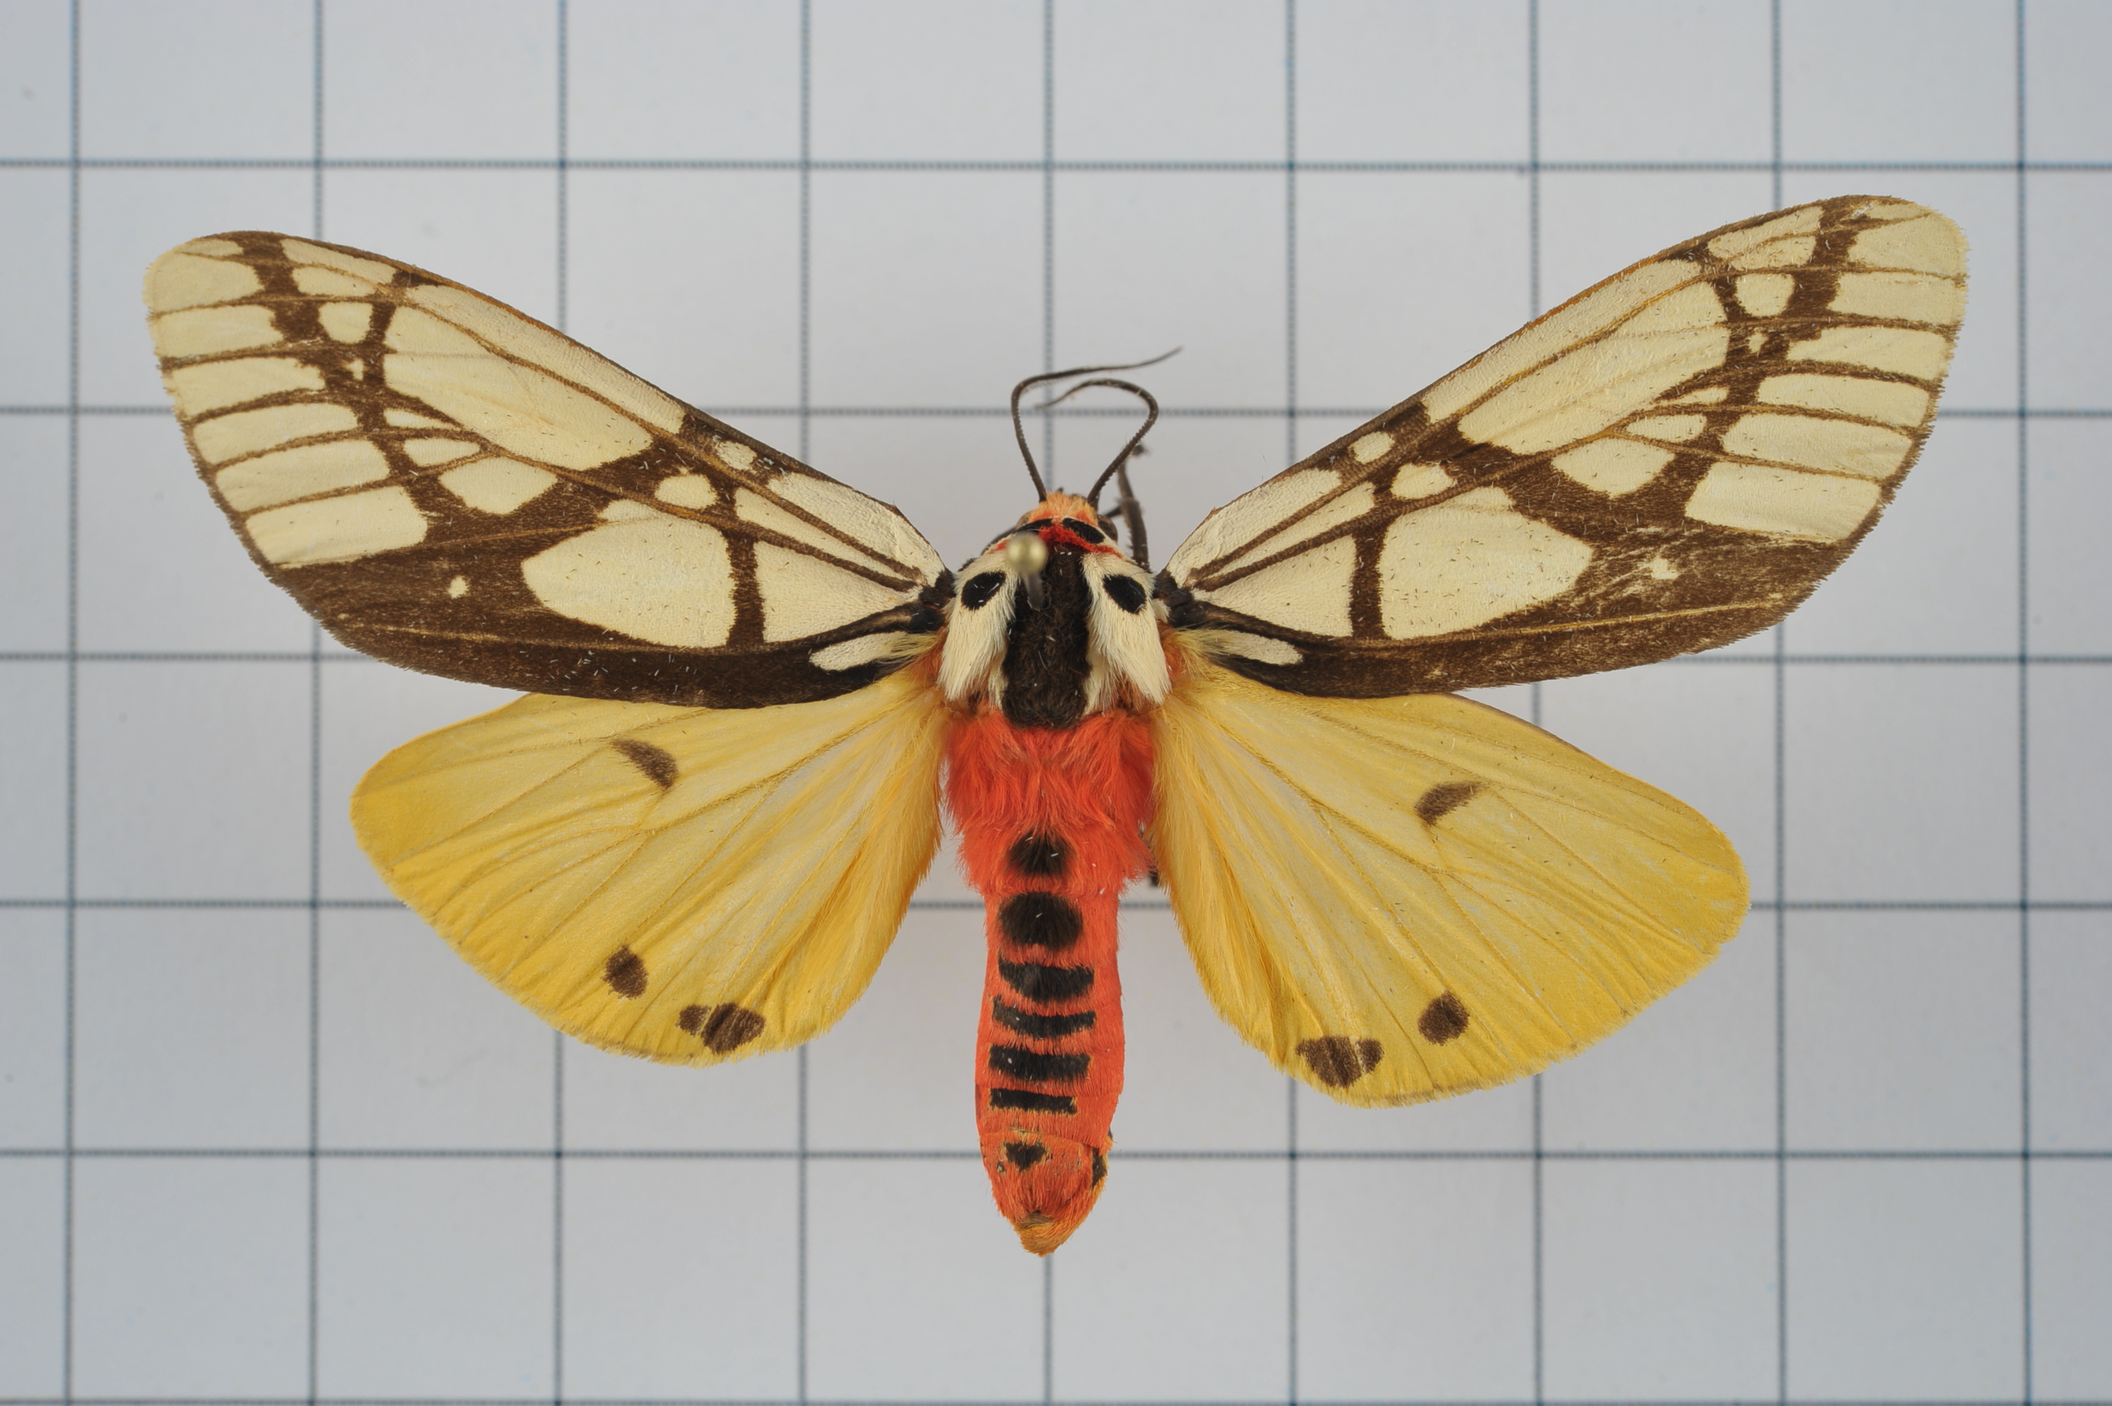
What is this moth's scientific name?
Areas galactina formosana
